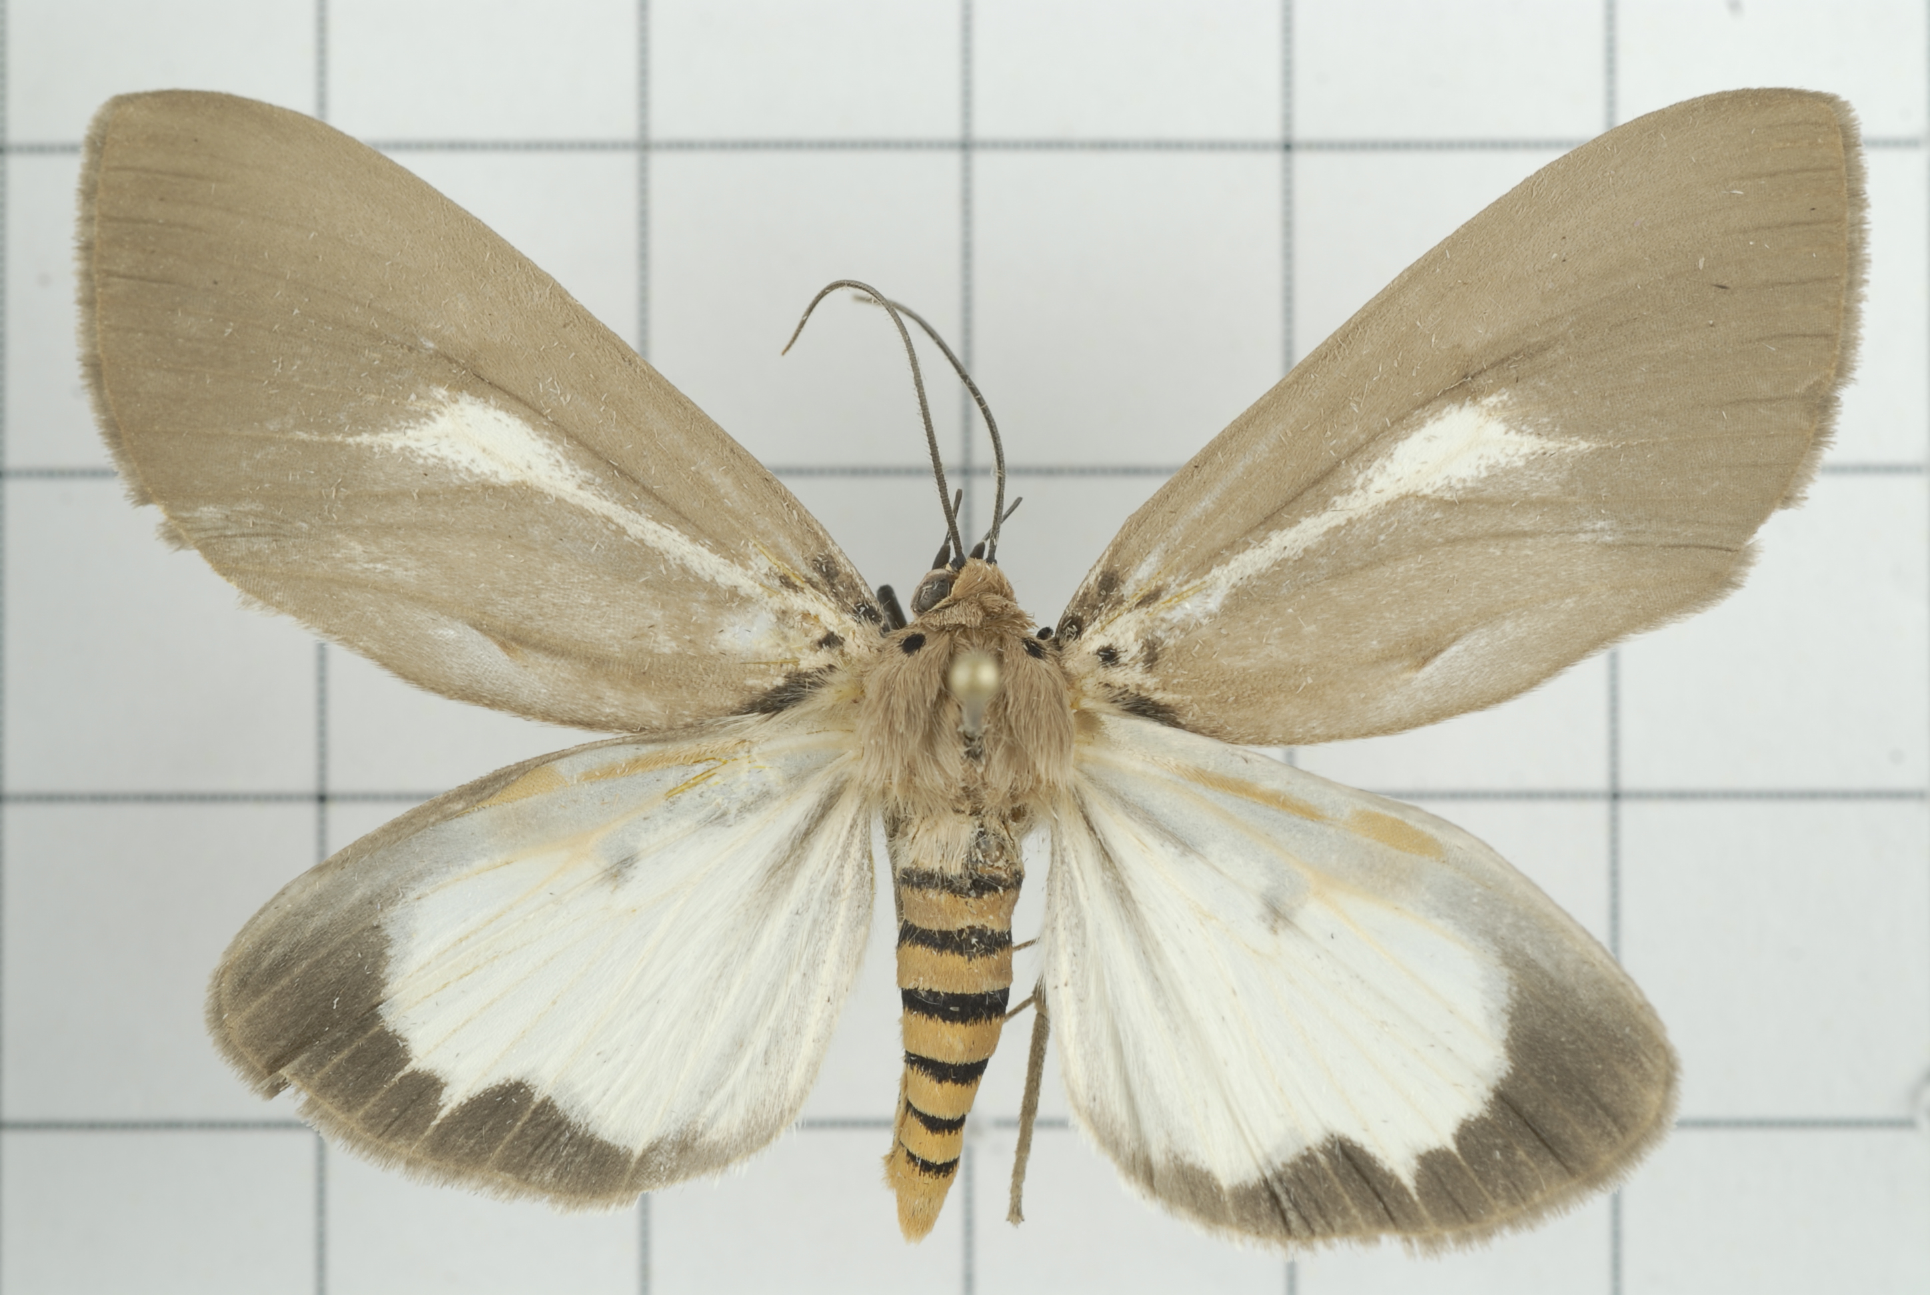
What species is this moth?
Asota heliconia zebrina
